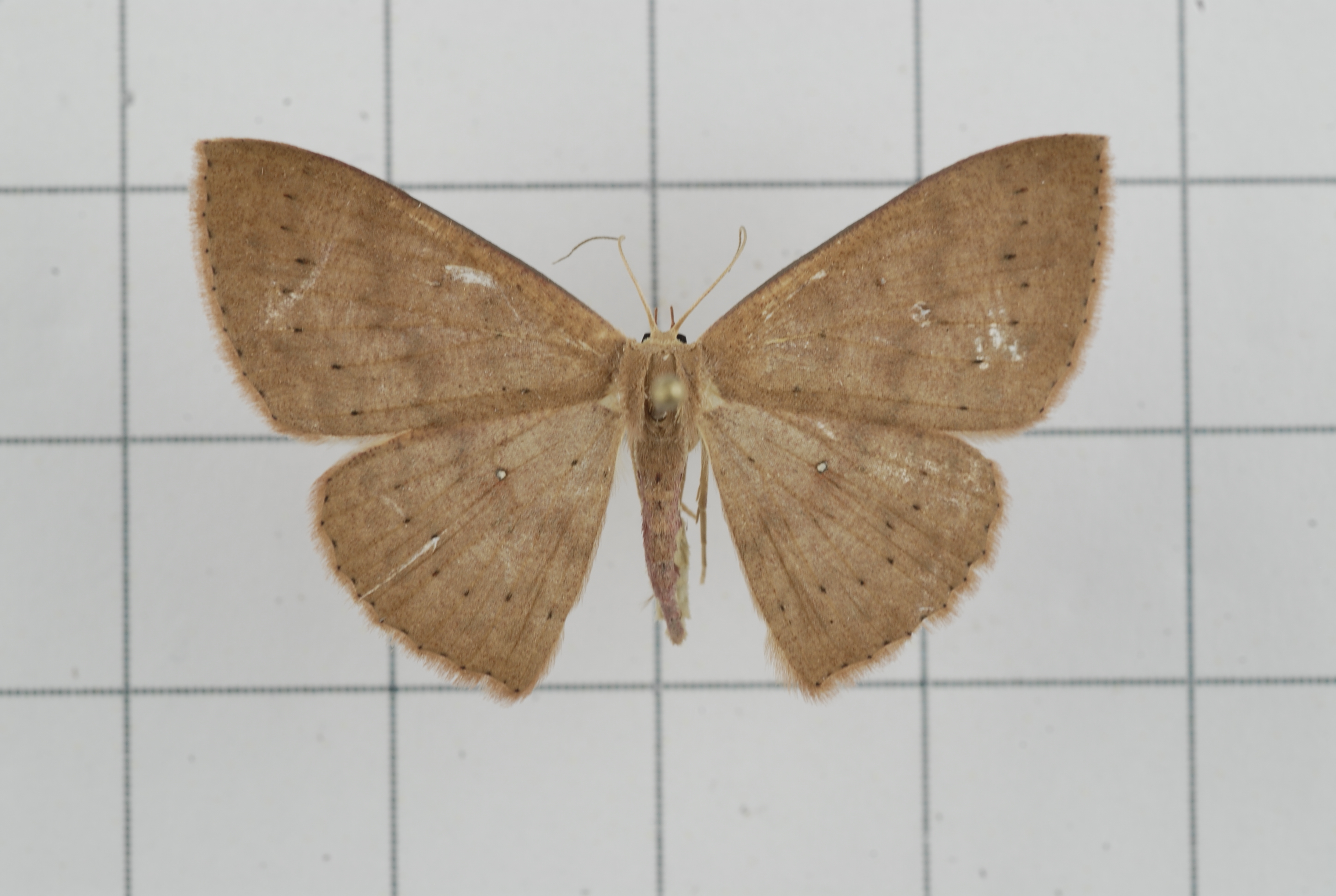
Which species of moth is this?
Perixera absconditaria
